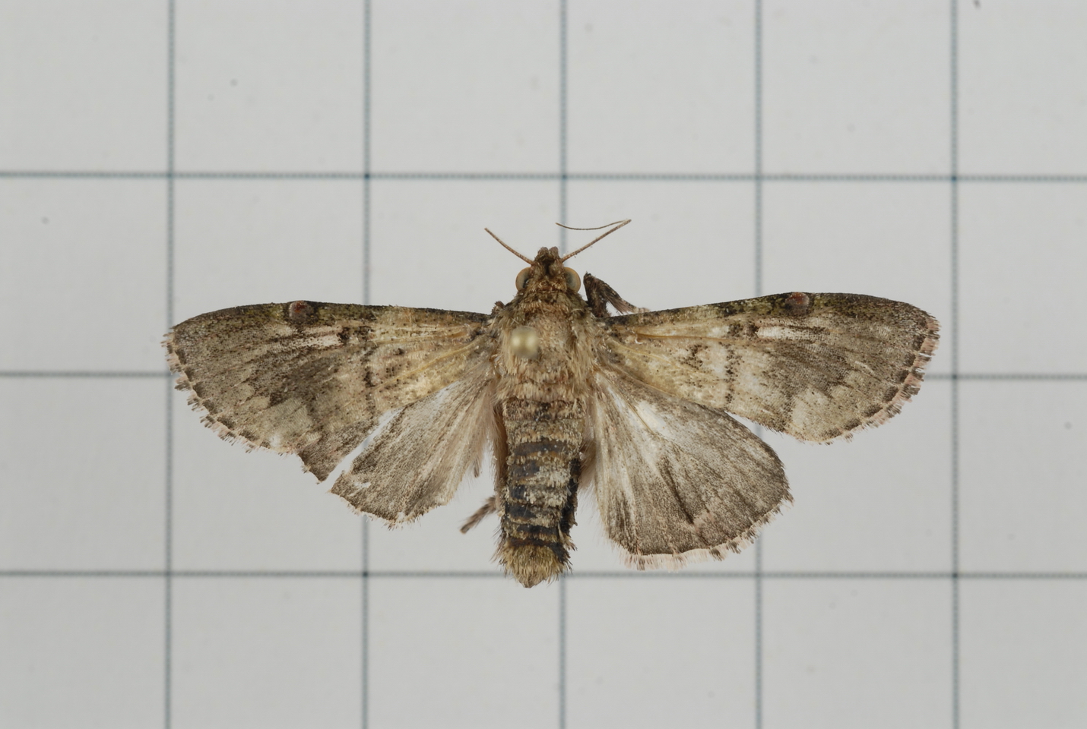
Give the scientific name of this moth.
Locastra muscosalis
